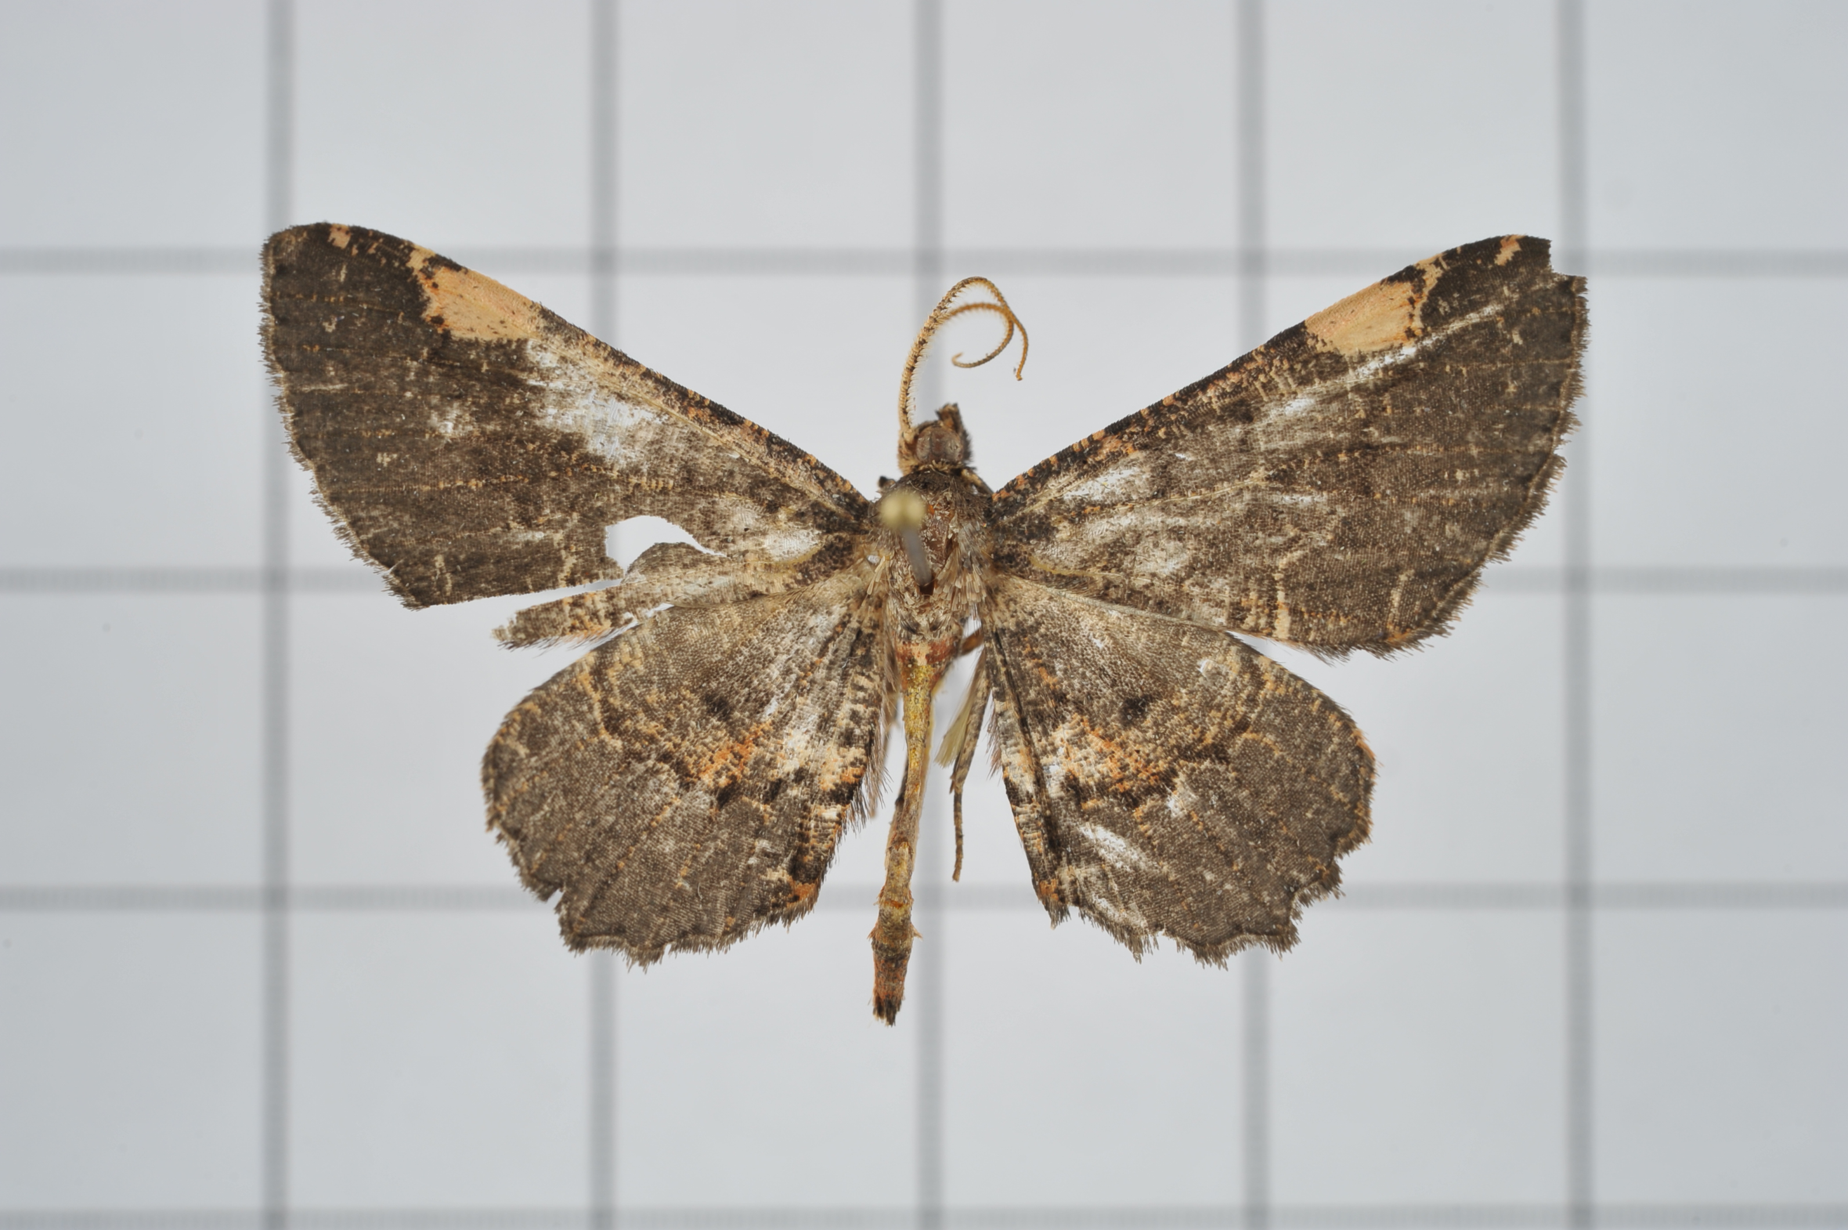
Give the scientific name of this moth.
Abaciscus changi
